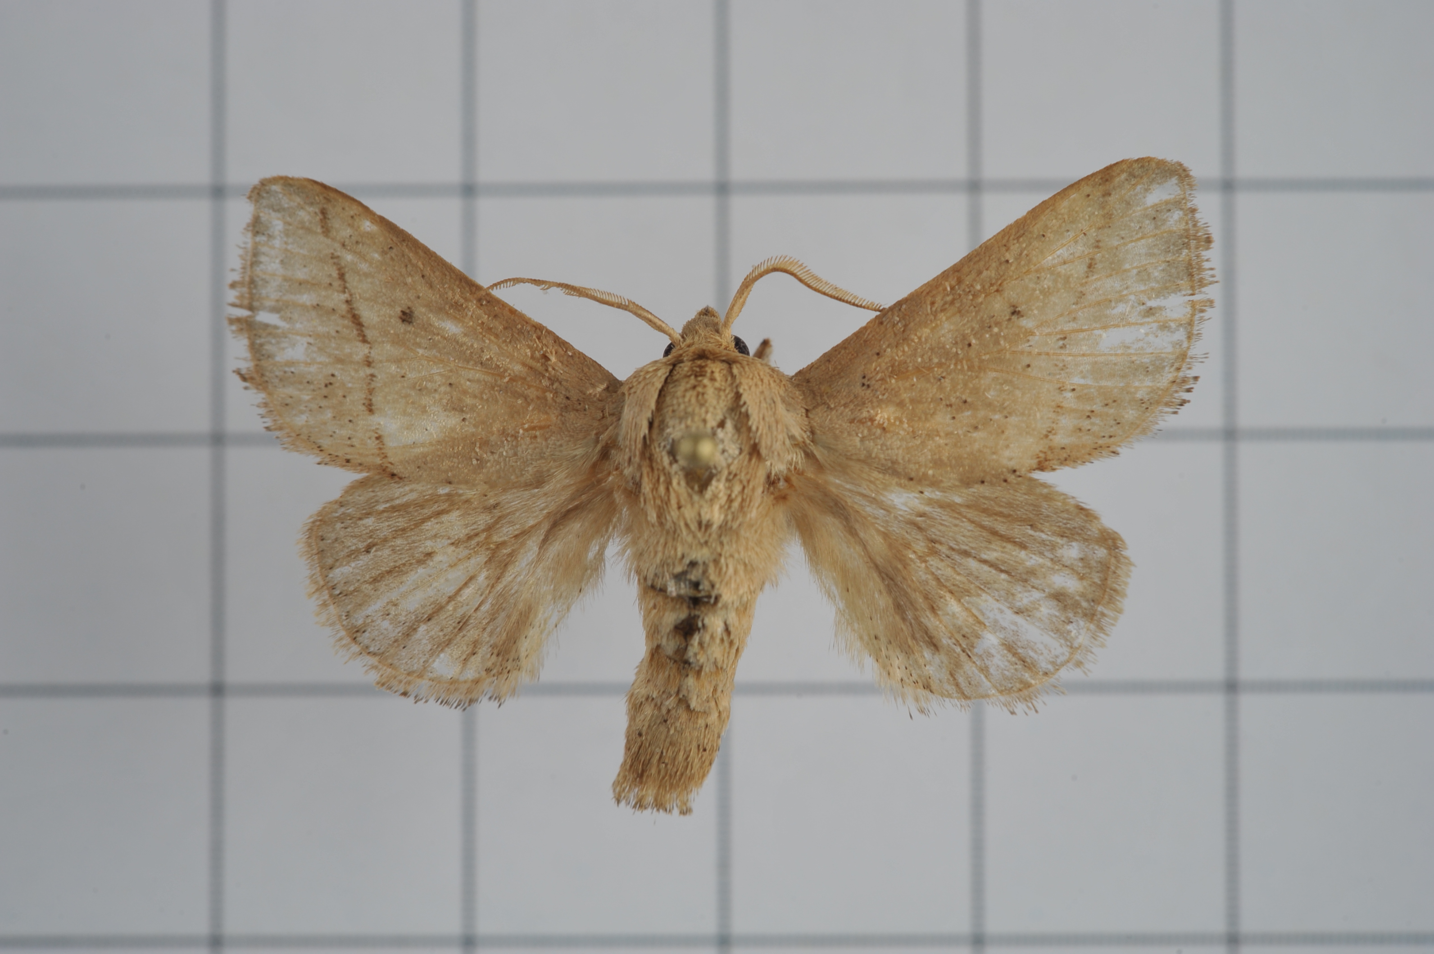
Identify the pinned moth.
Thosea sinensis
